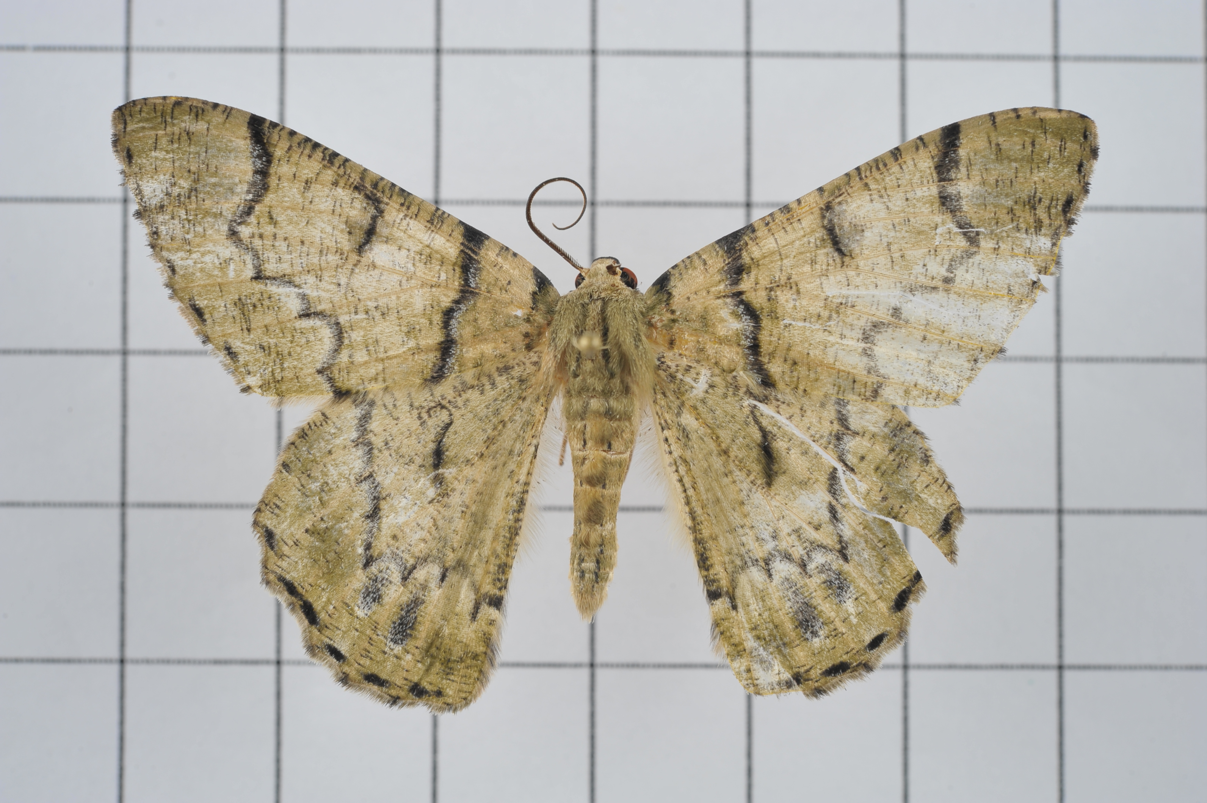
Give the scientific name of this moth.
Lophophelma iterans onerosus
